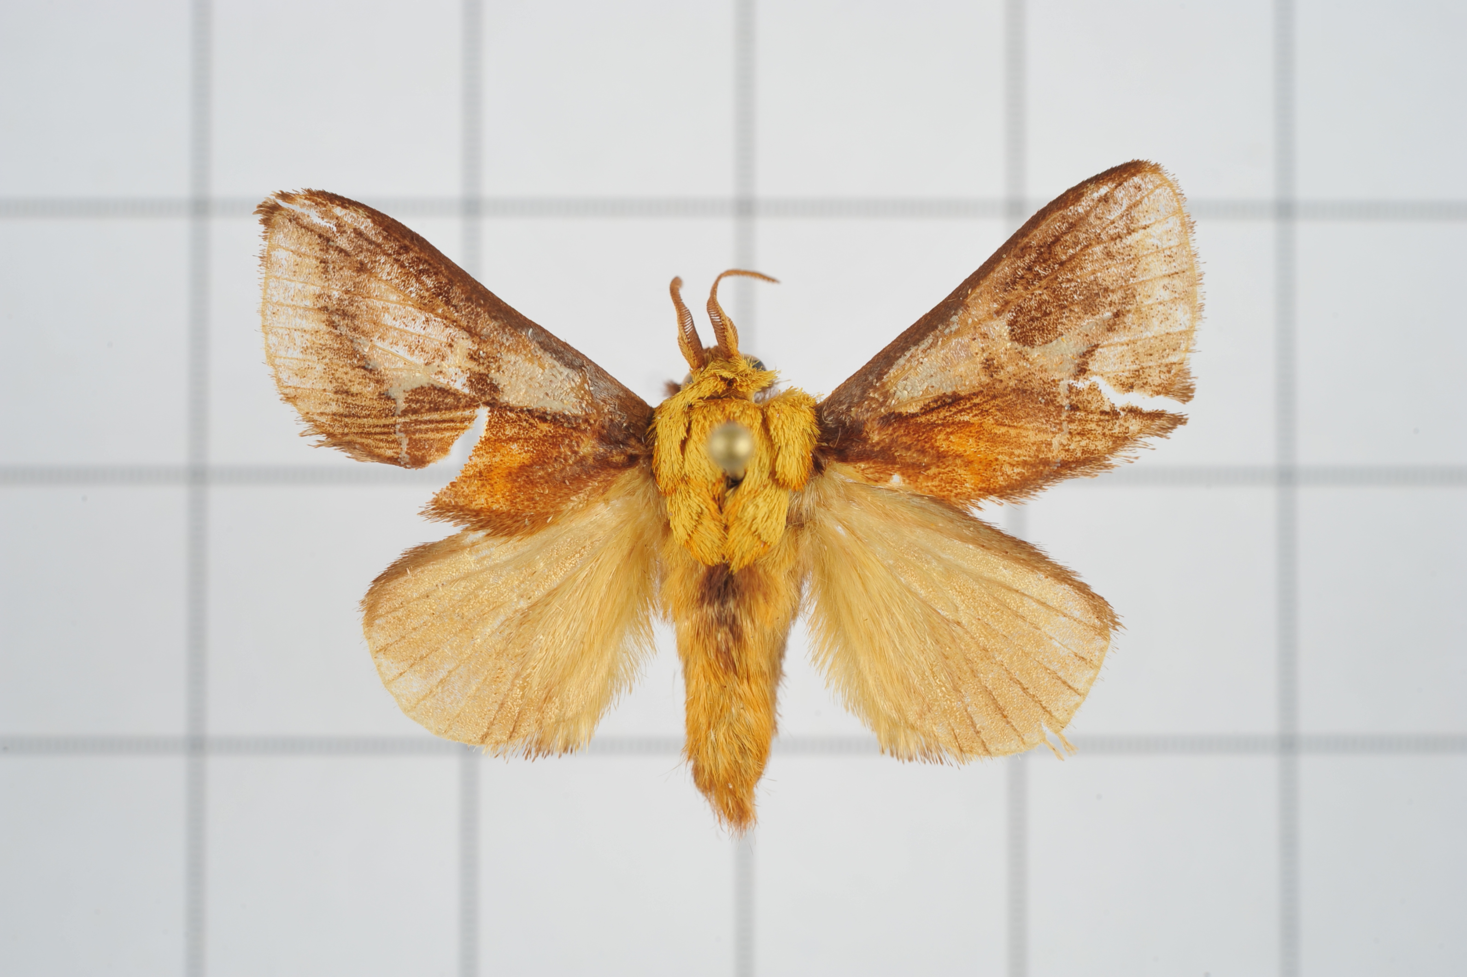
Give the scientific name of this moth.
Miresa fulgida
